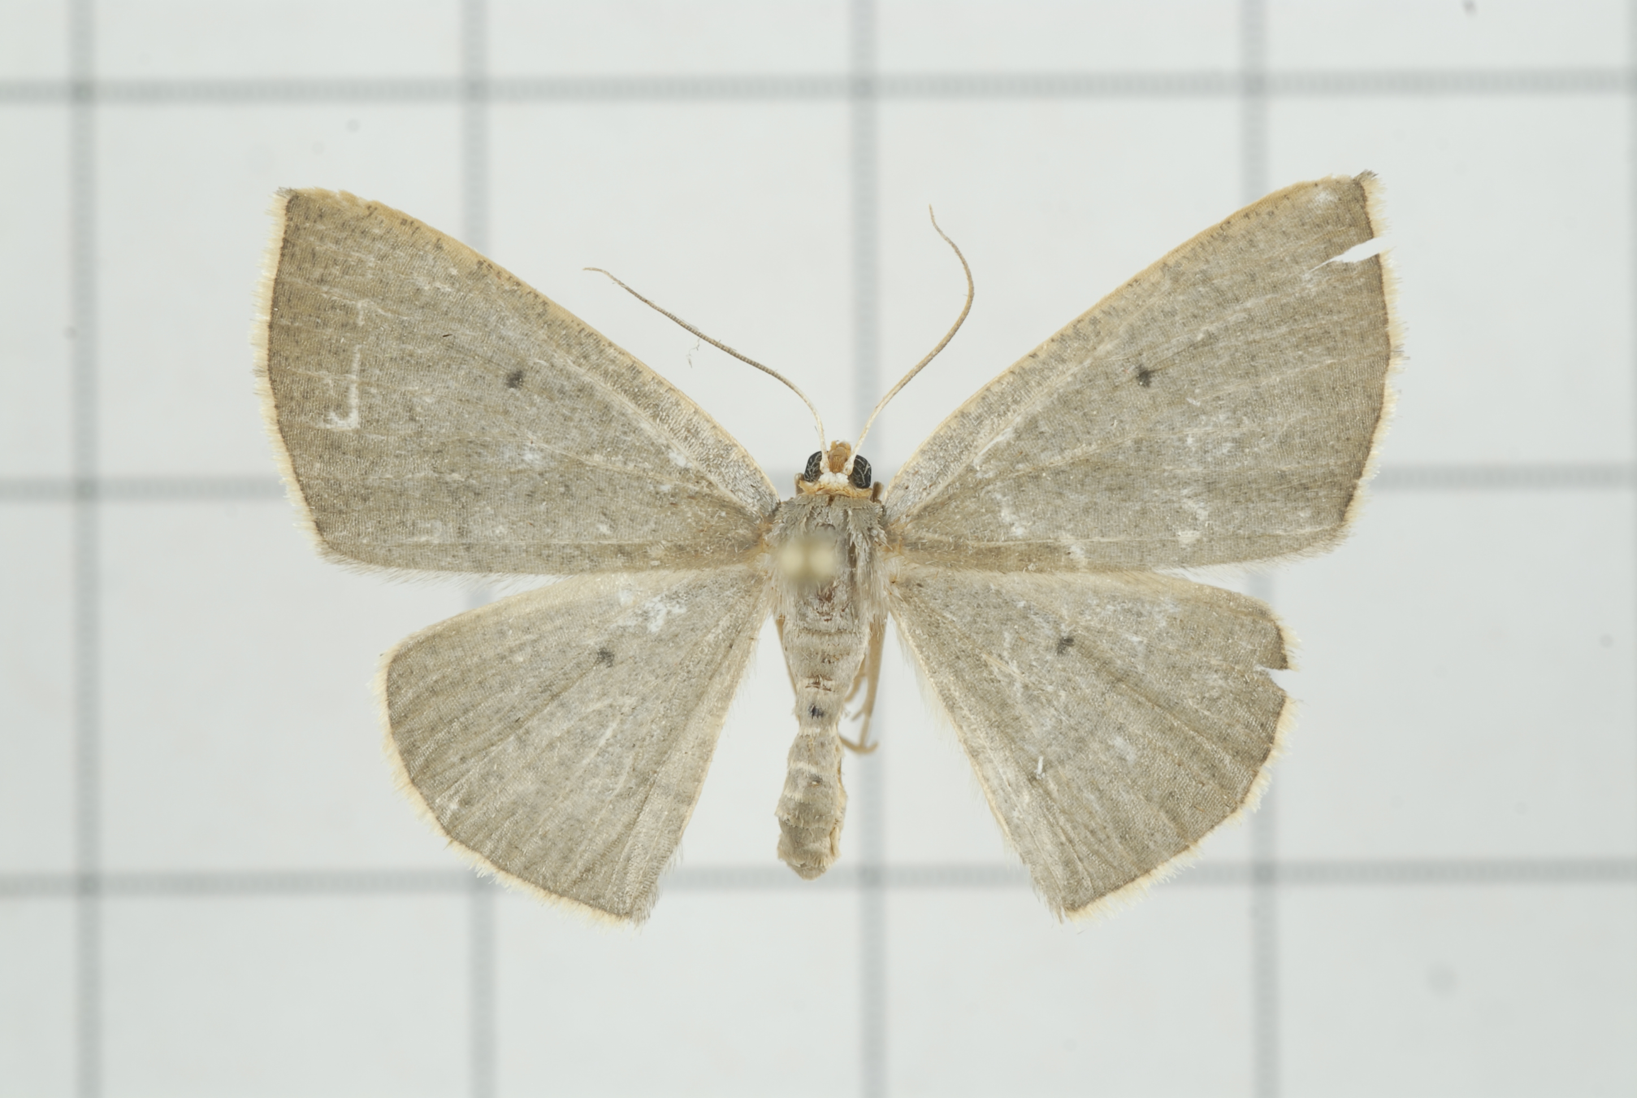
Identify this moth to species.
Rhynchobapta flavicostaria
